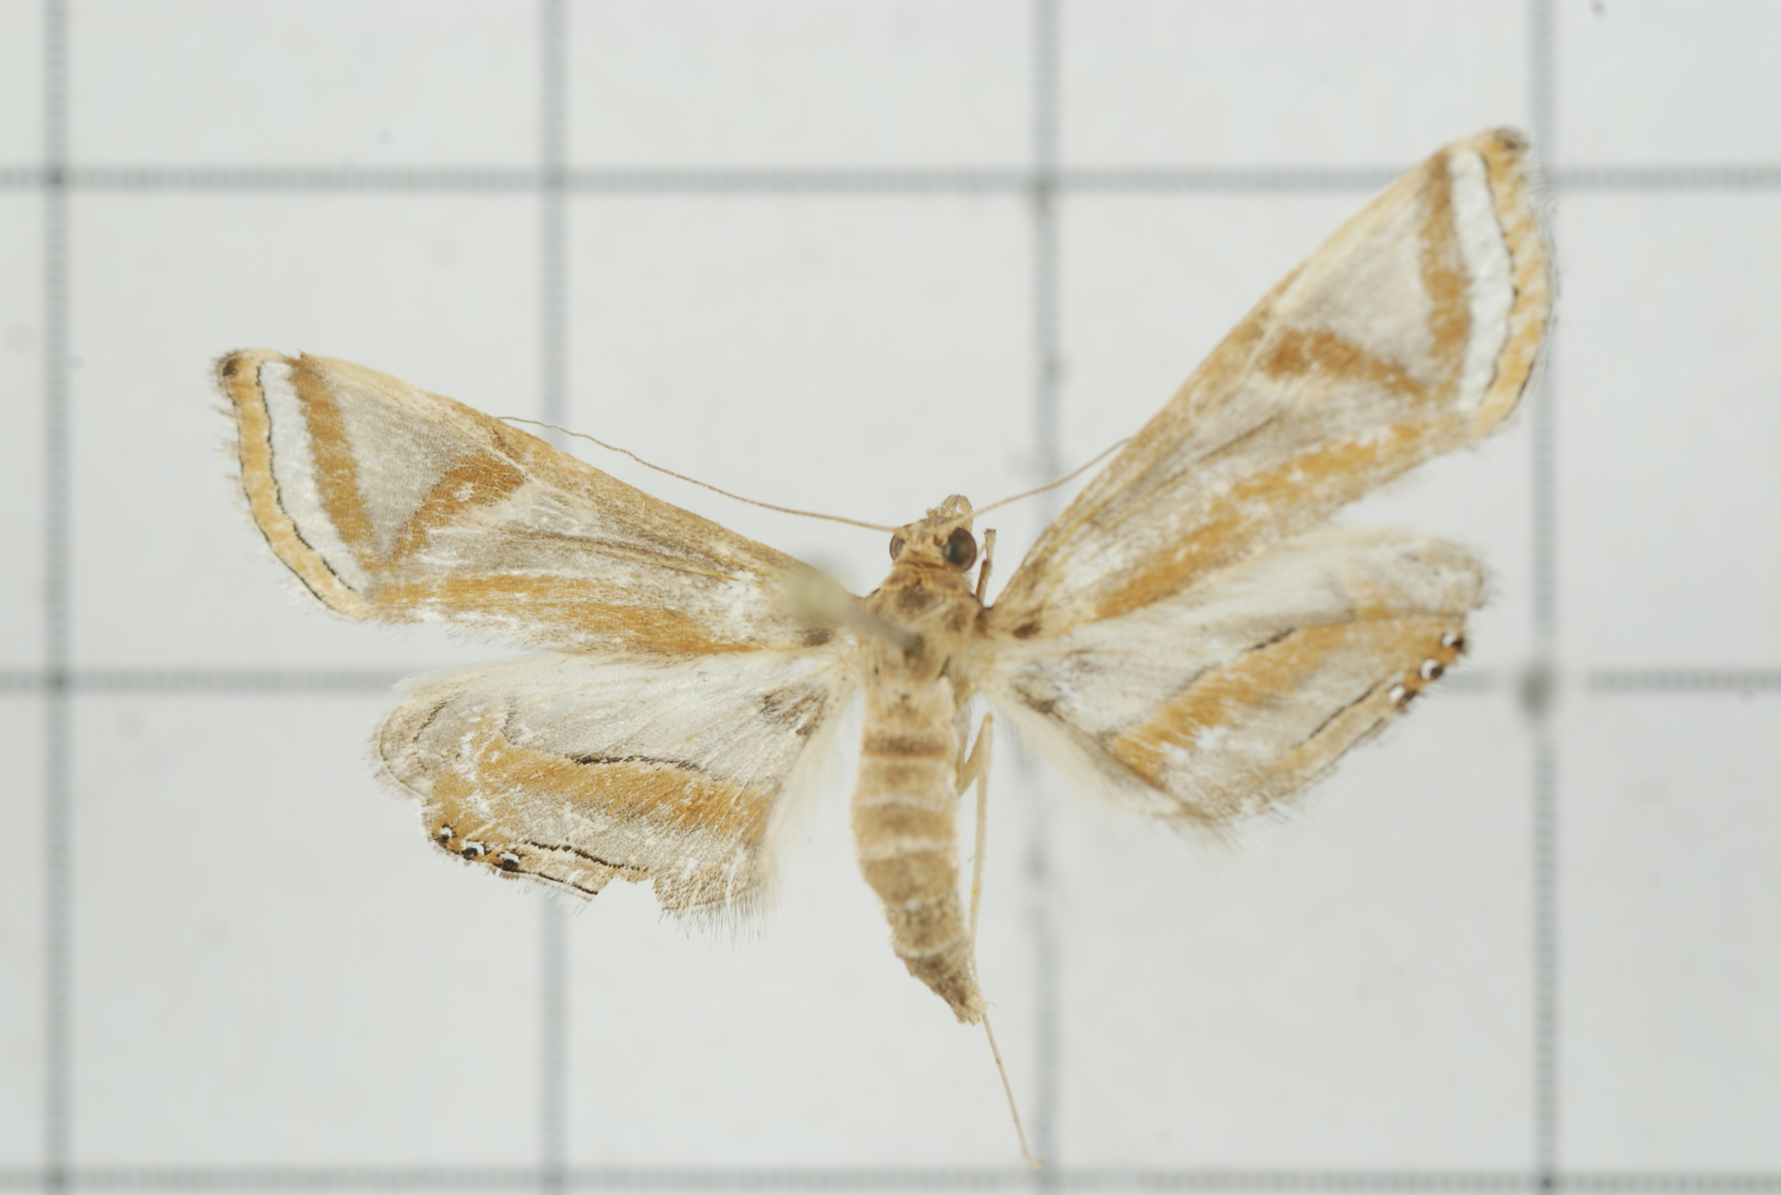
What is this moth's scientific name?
Eoophyla gibbosalis
